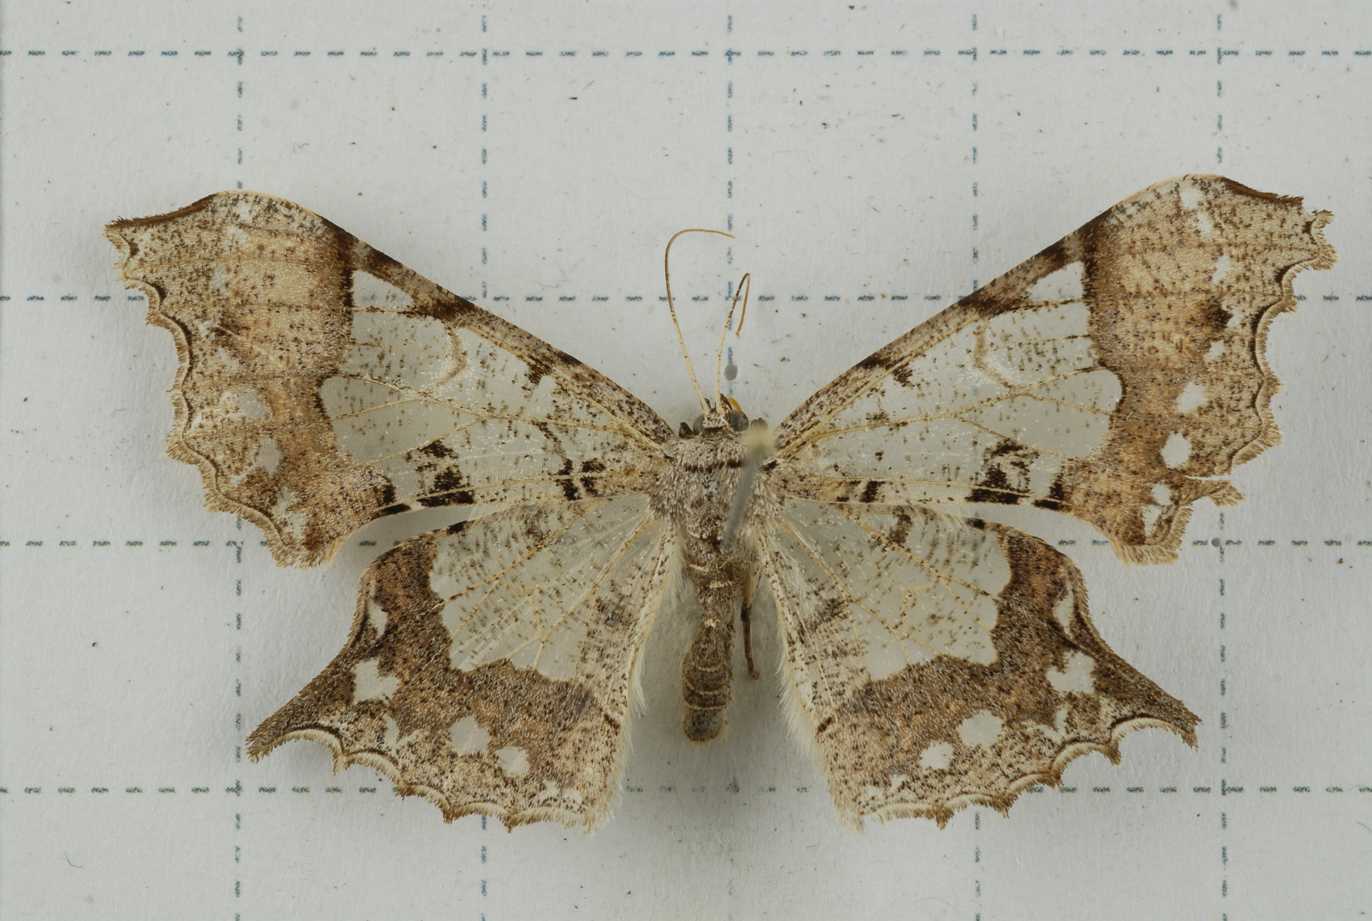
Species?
Krananda semihyalina
